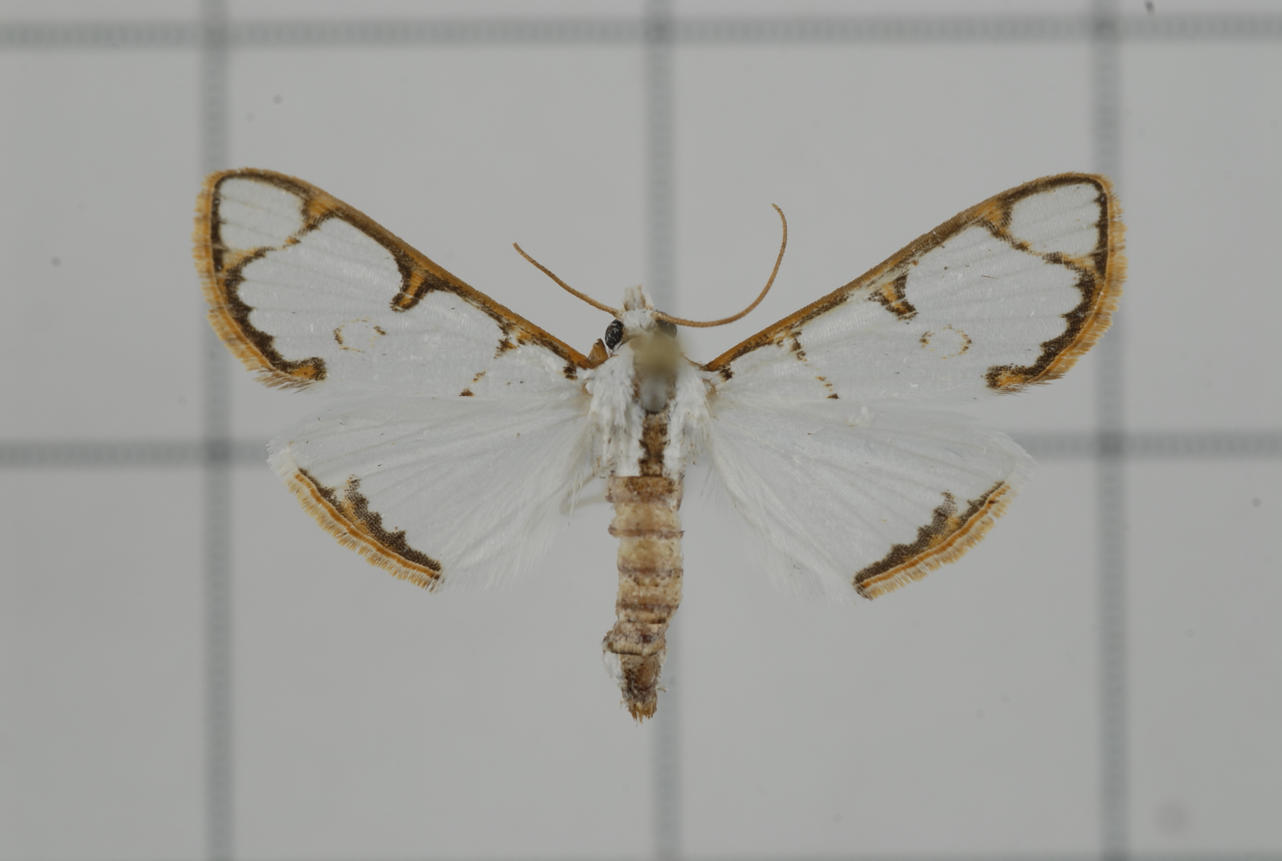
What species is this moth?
Cirrhochrista brizoalis
